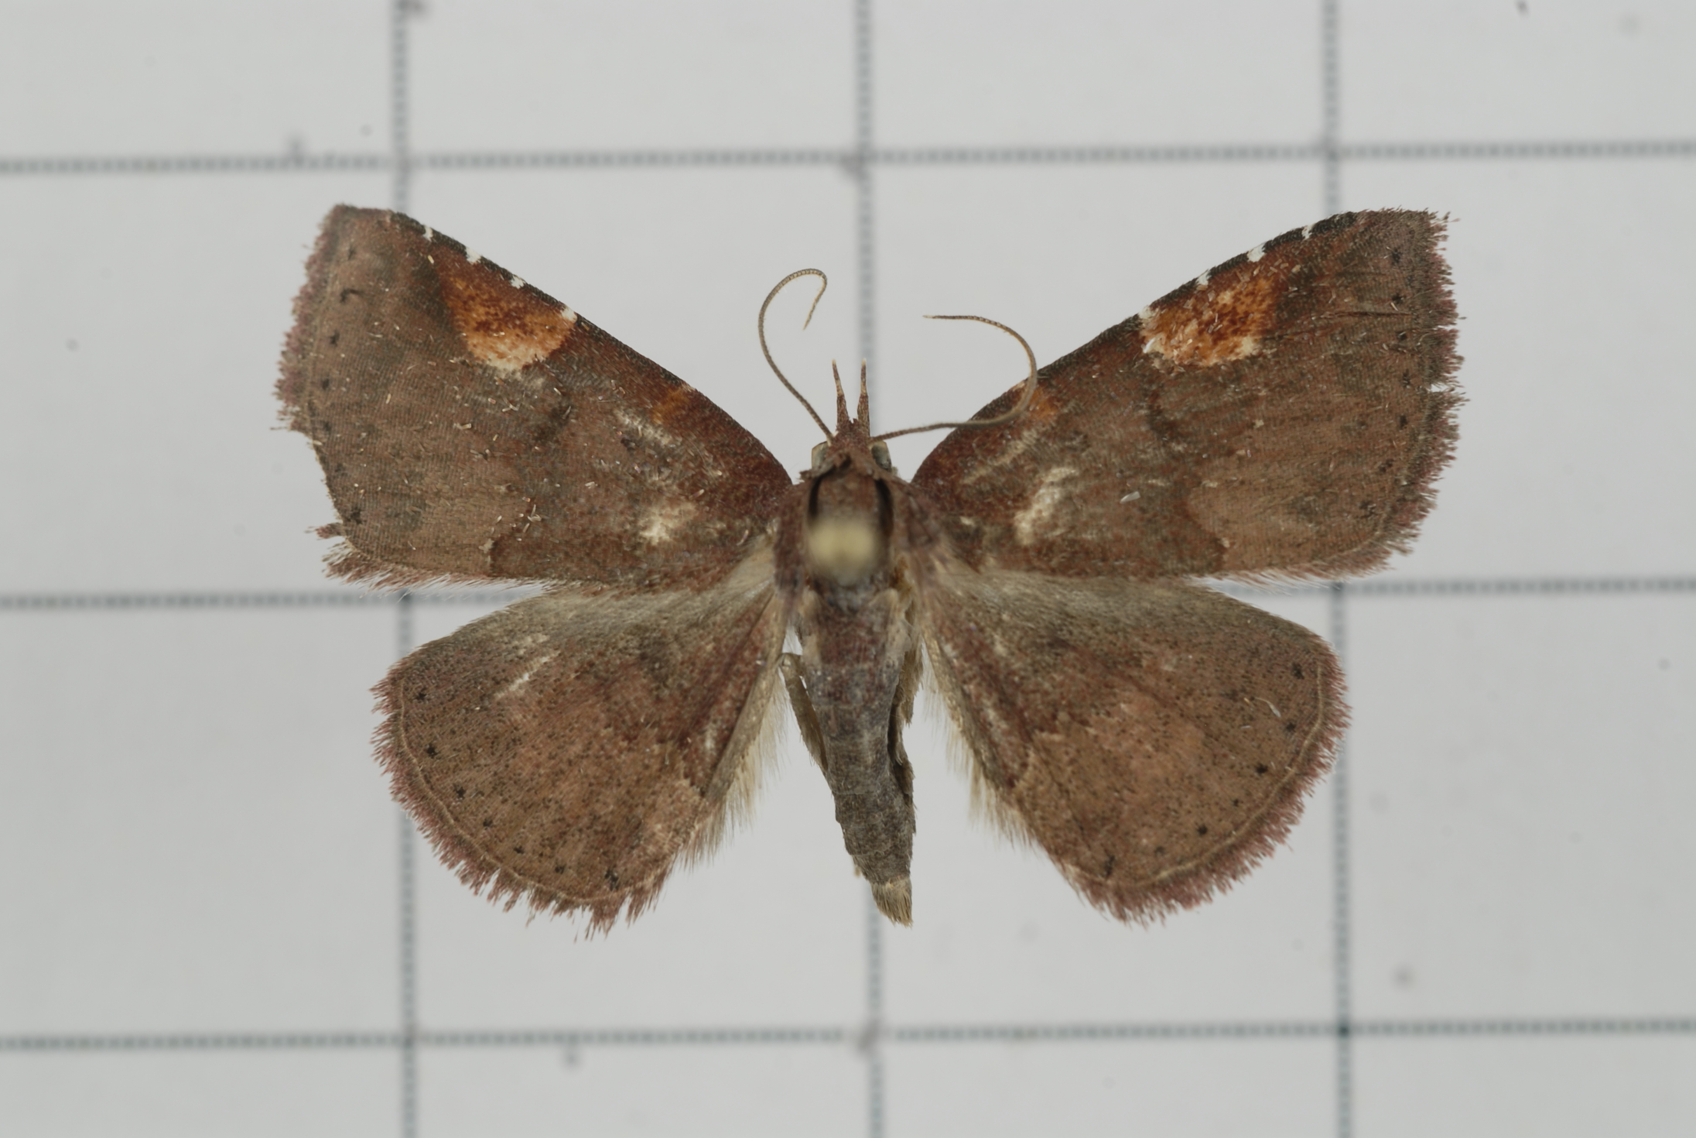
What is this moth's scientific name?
Pangrapta costinotata
